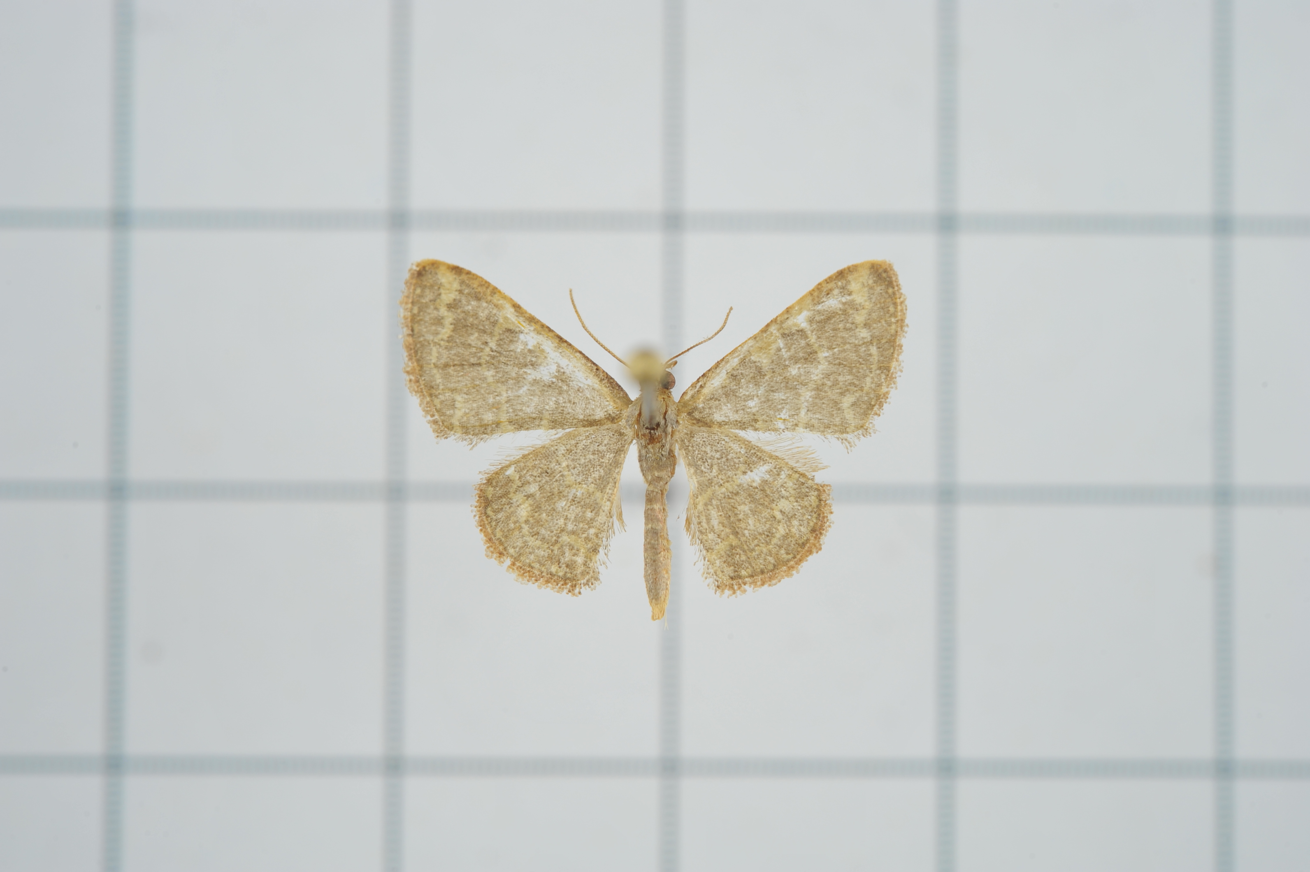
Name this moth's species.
Lophophleps purpurea
